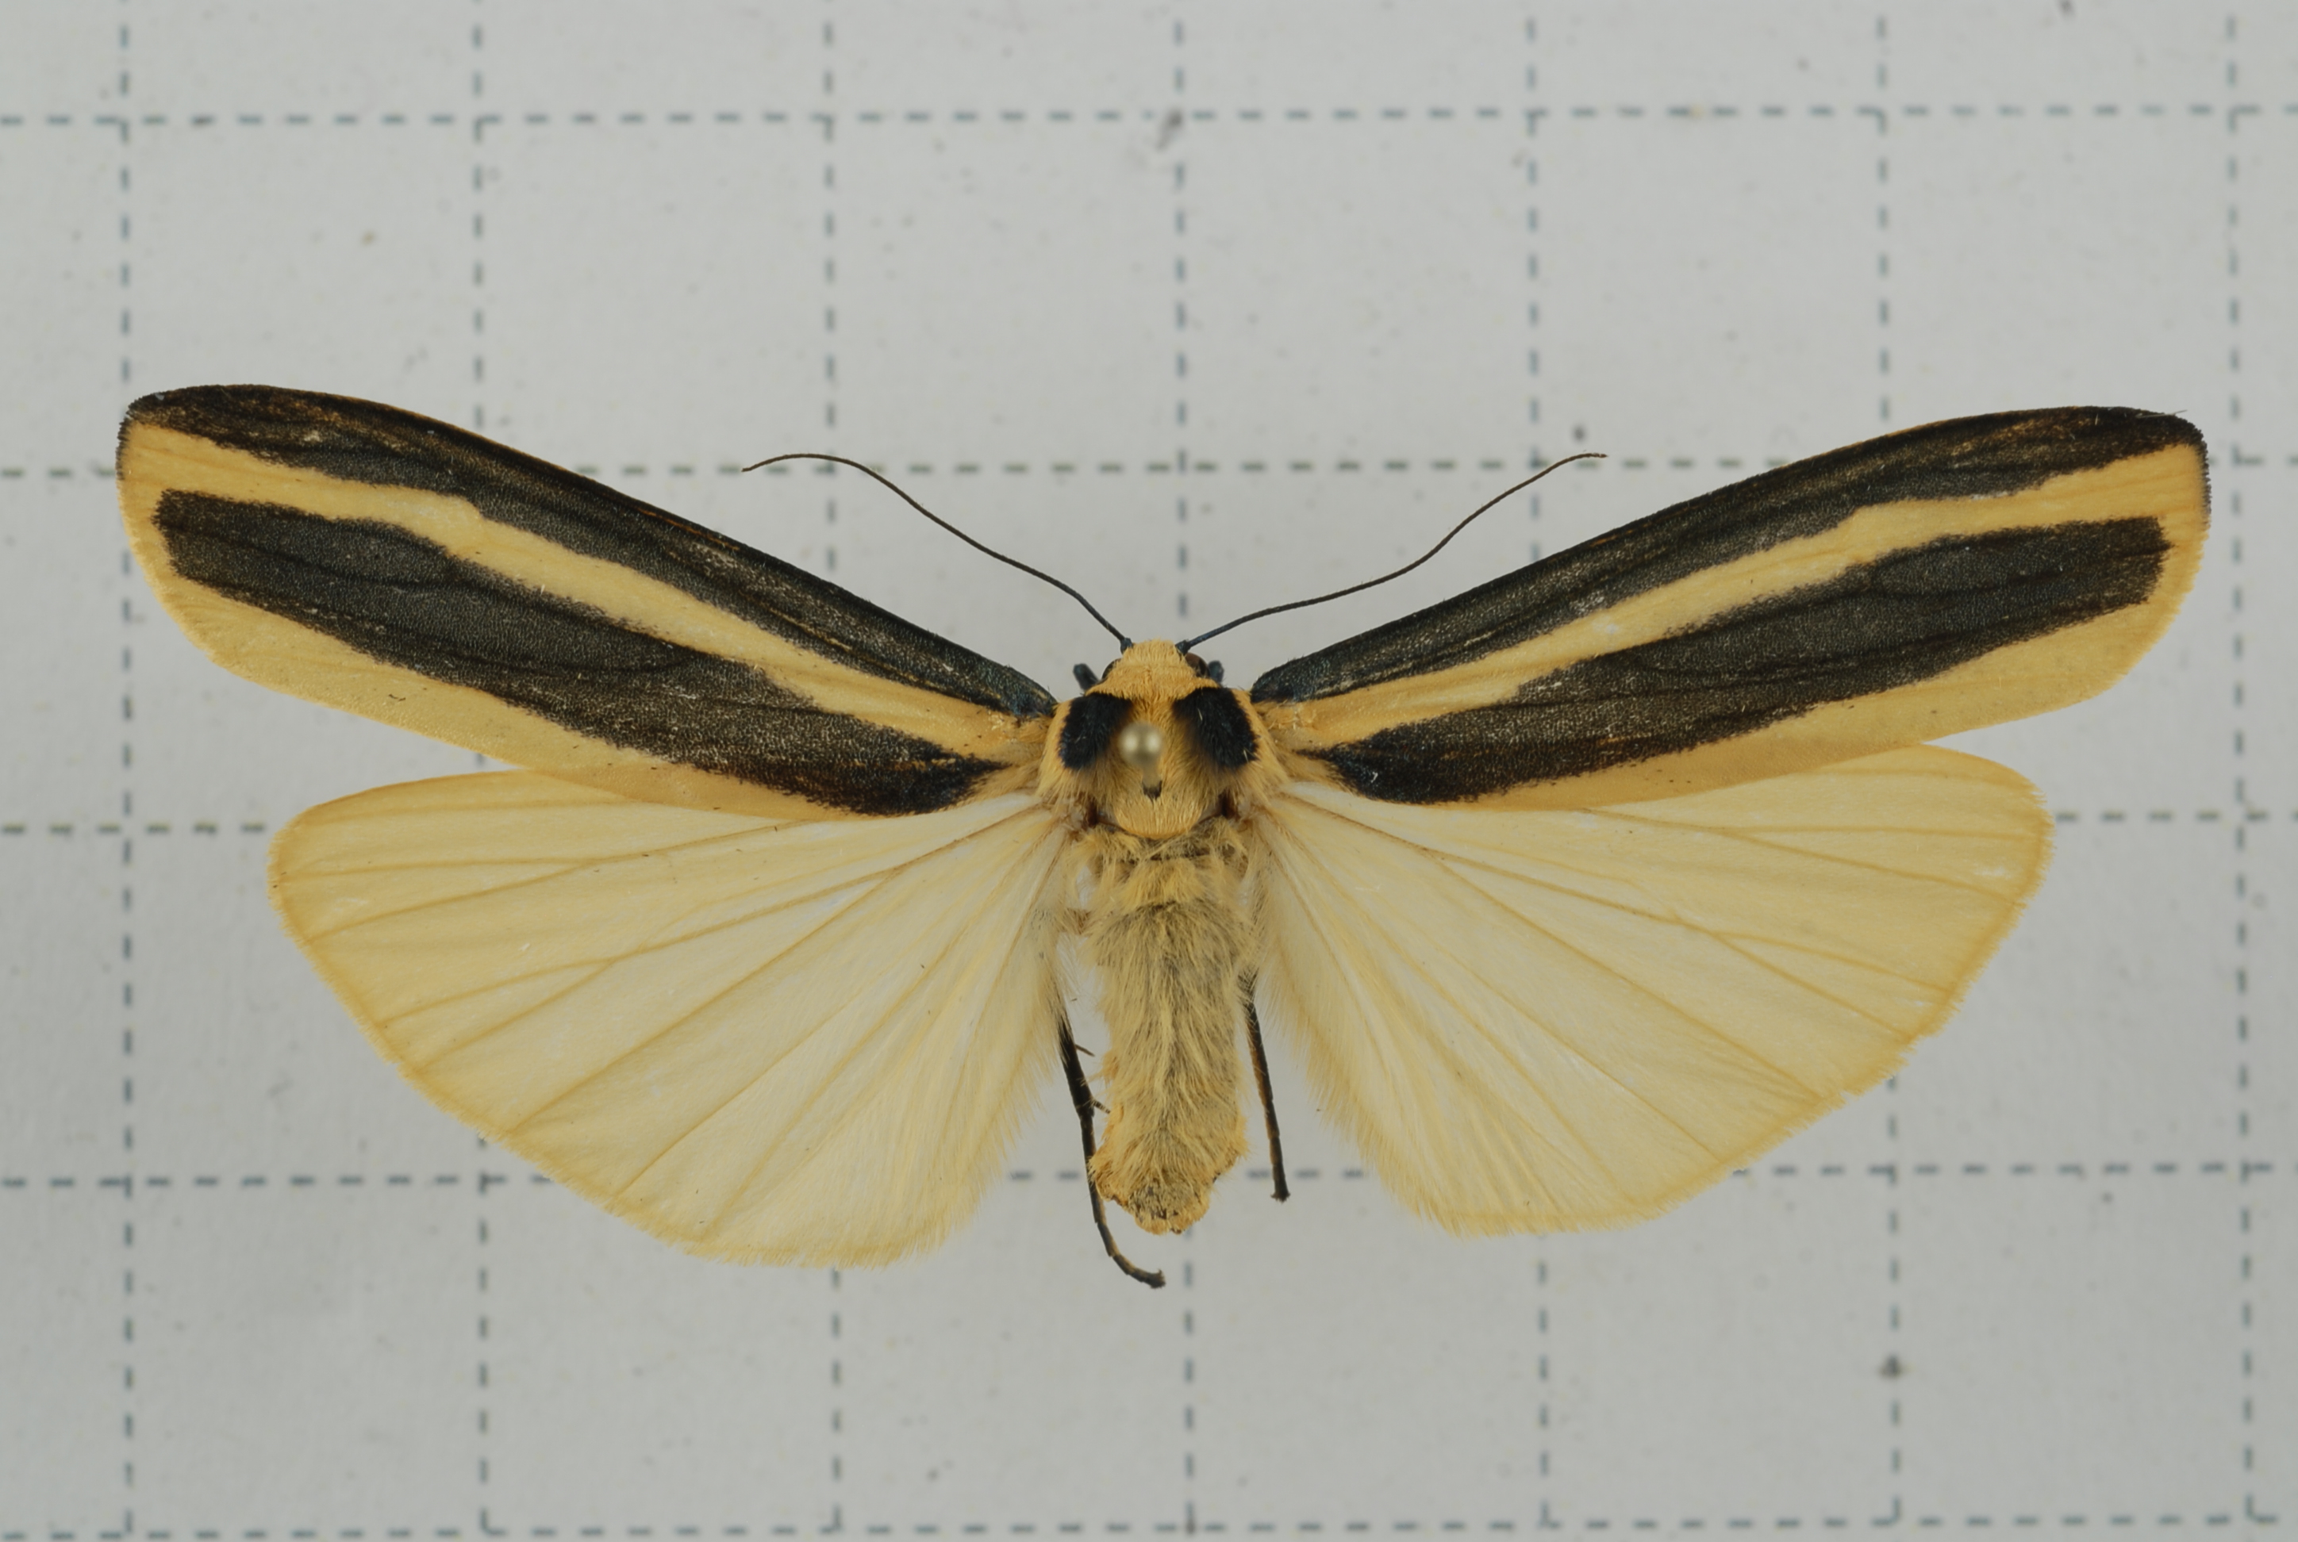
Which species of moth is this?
Chrysorabdia vilemani
